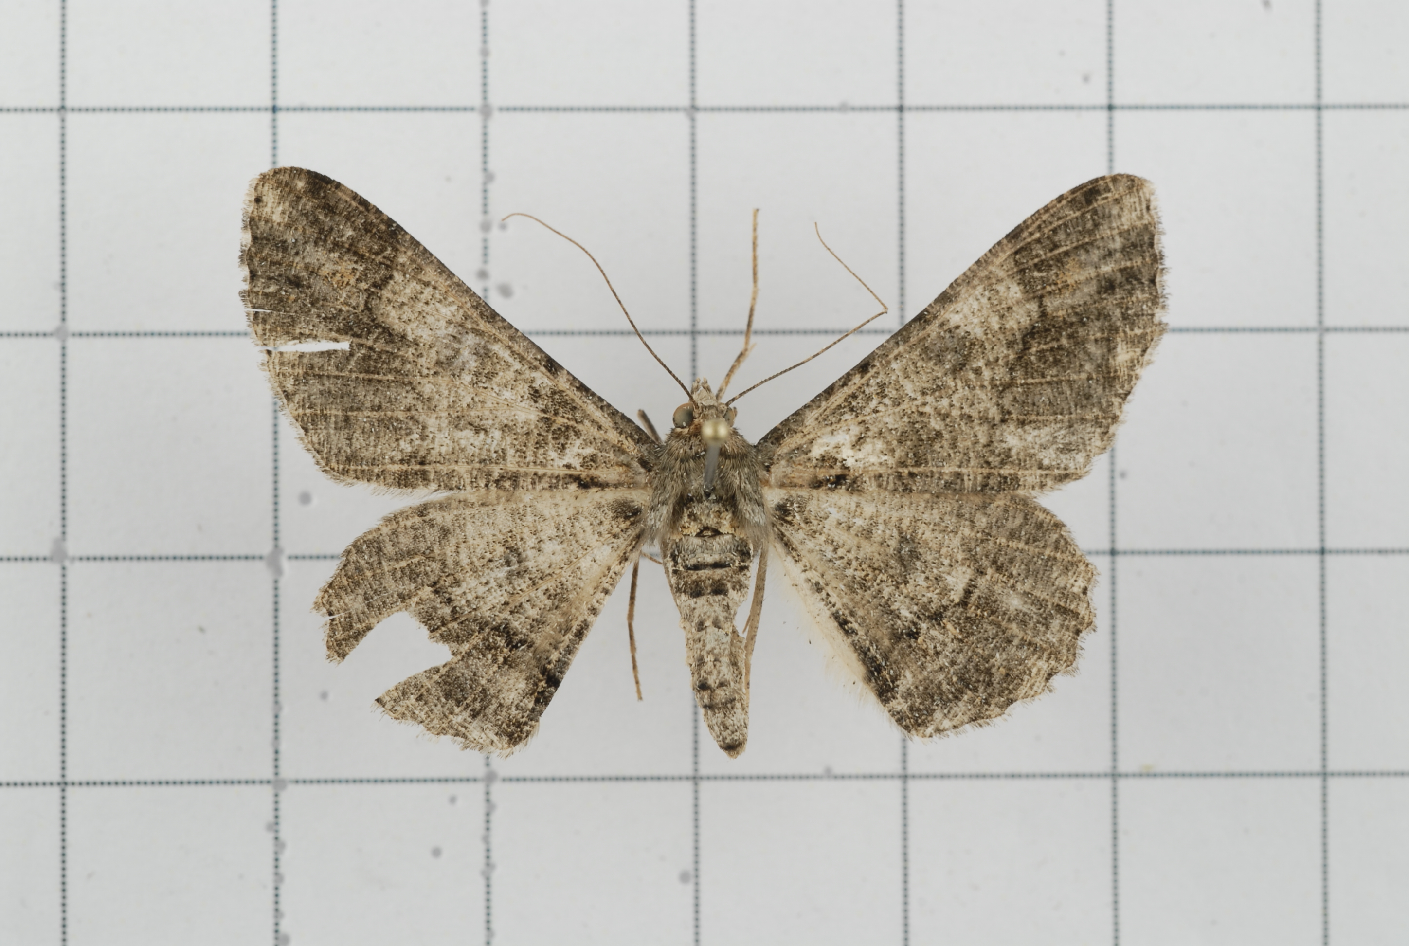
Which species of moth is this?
Cleora alienaria
